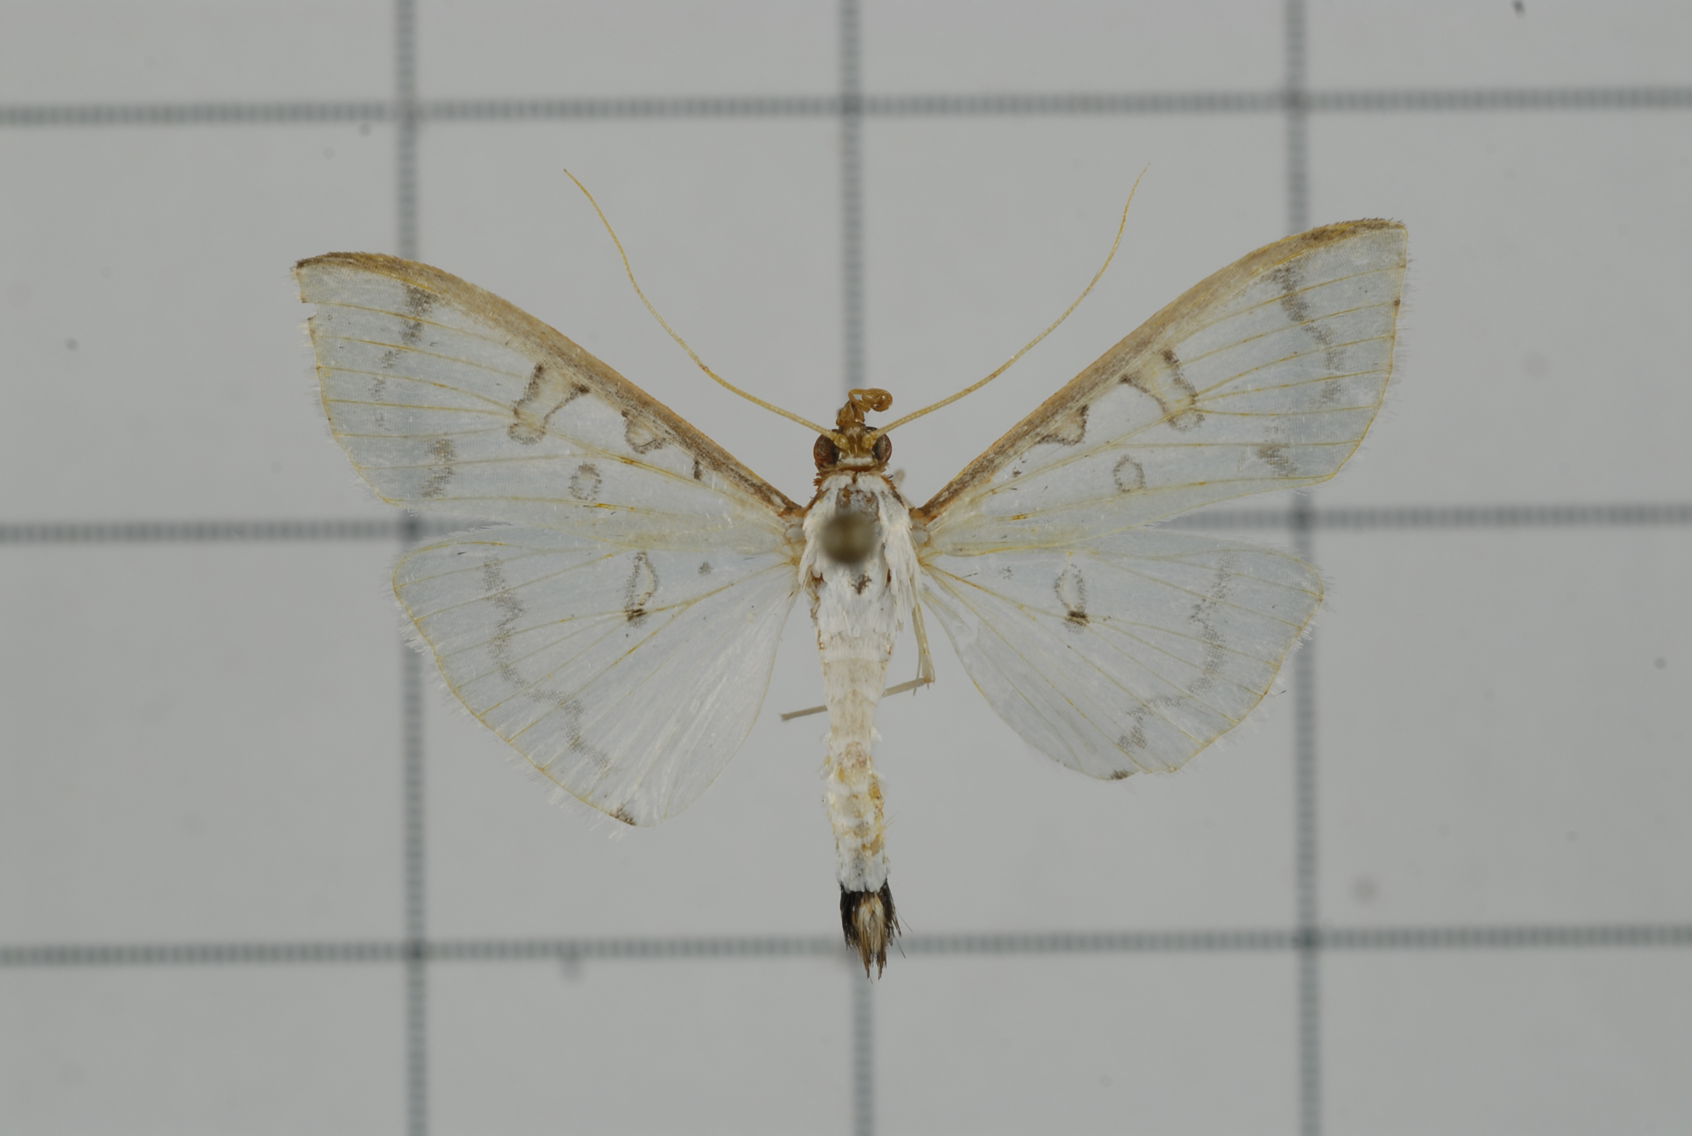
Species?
Palpita hypohomalia
